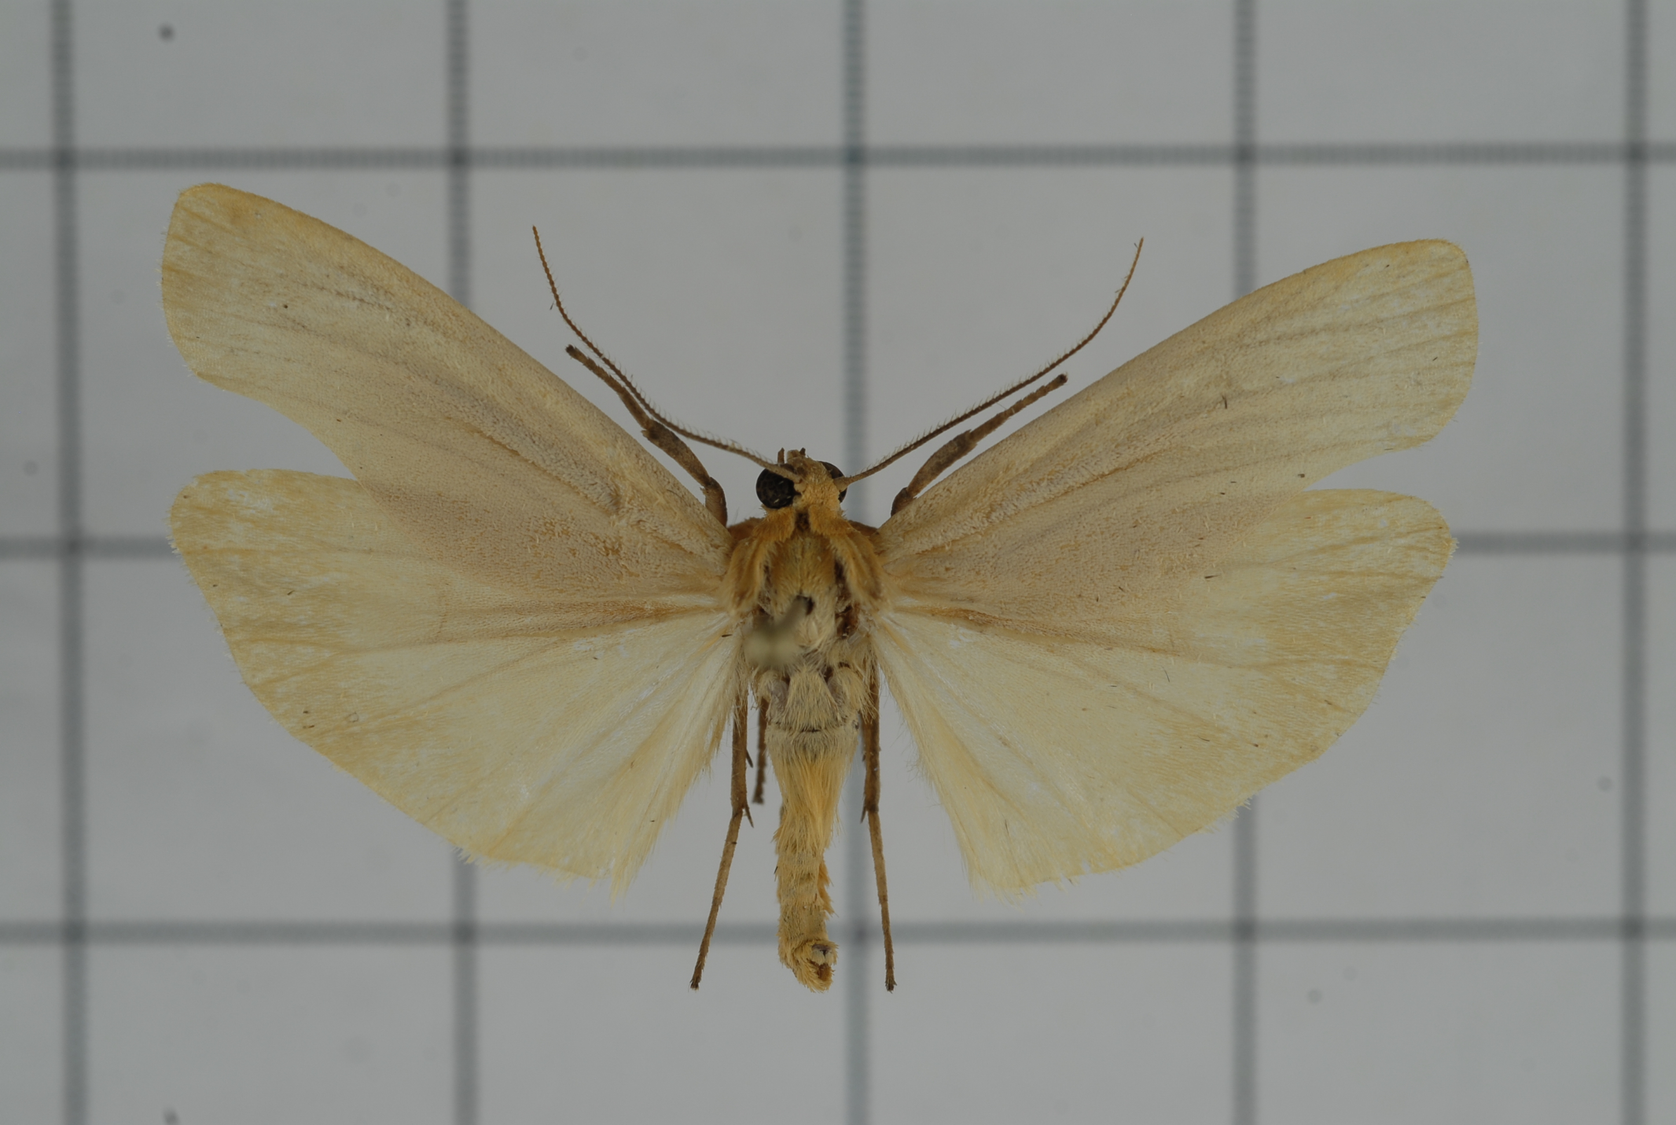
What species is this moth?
Eilema ranrunensis
